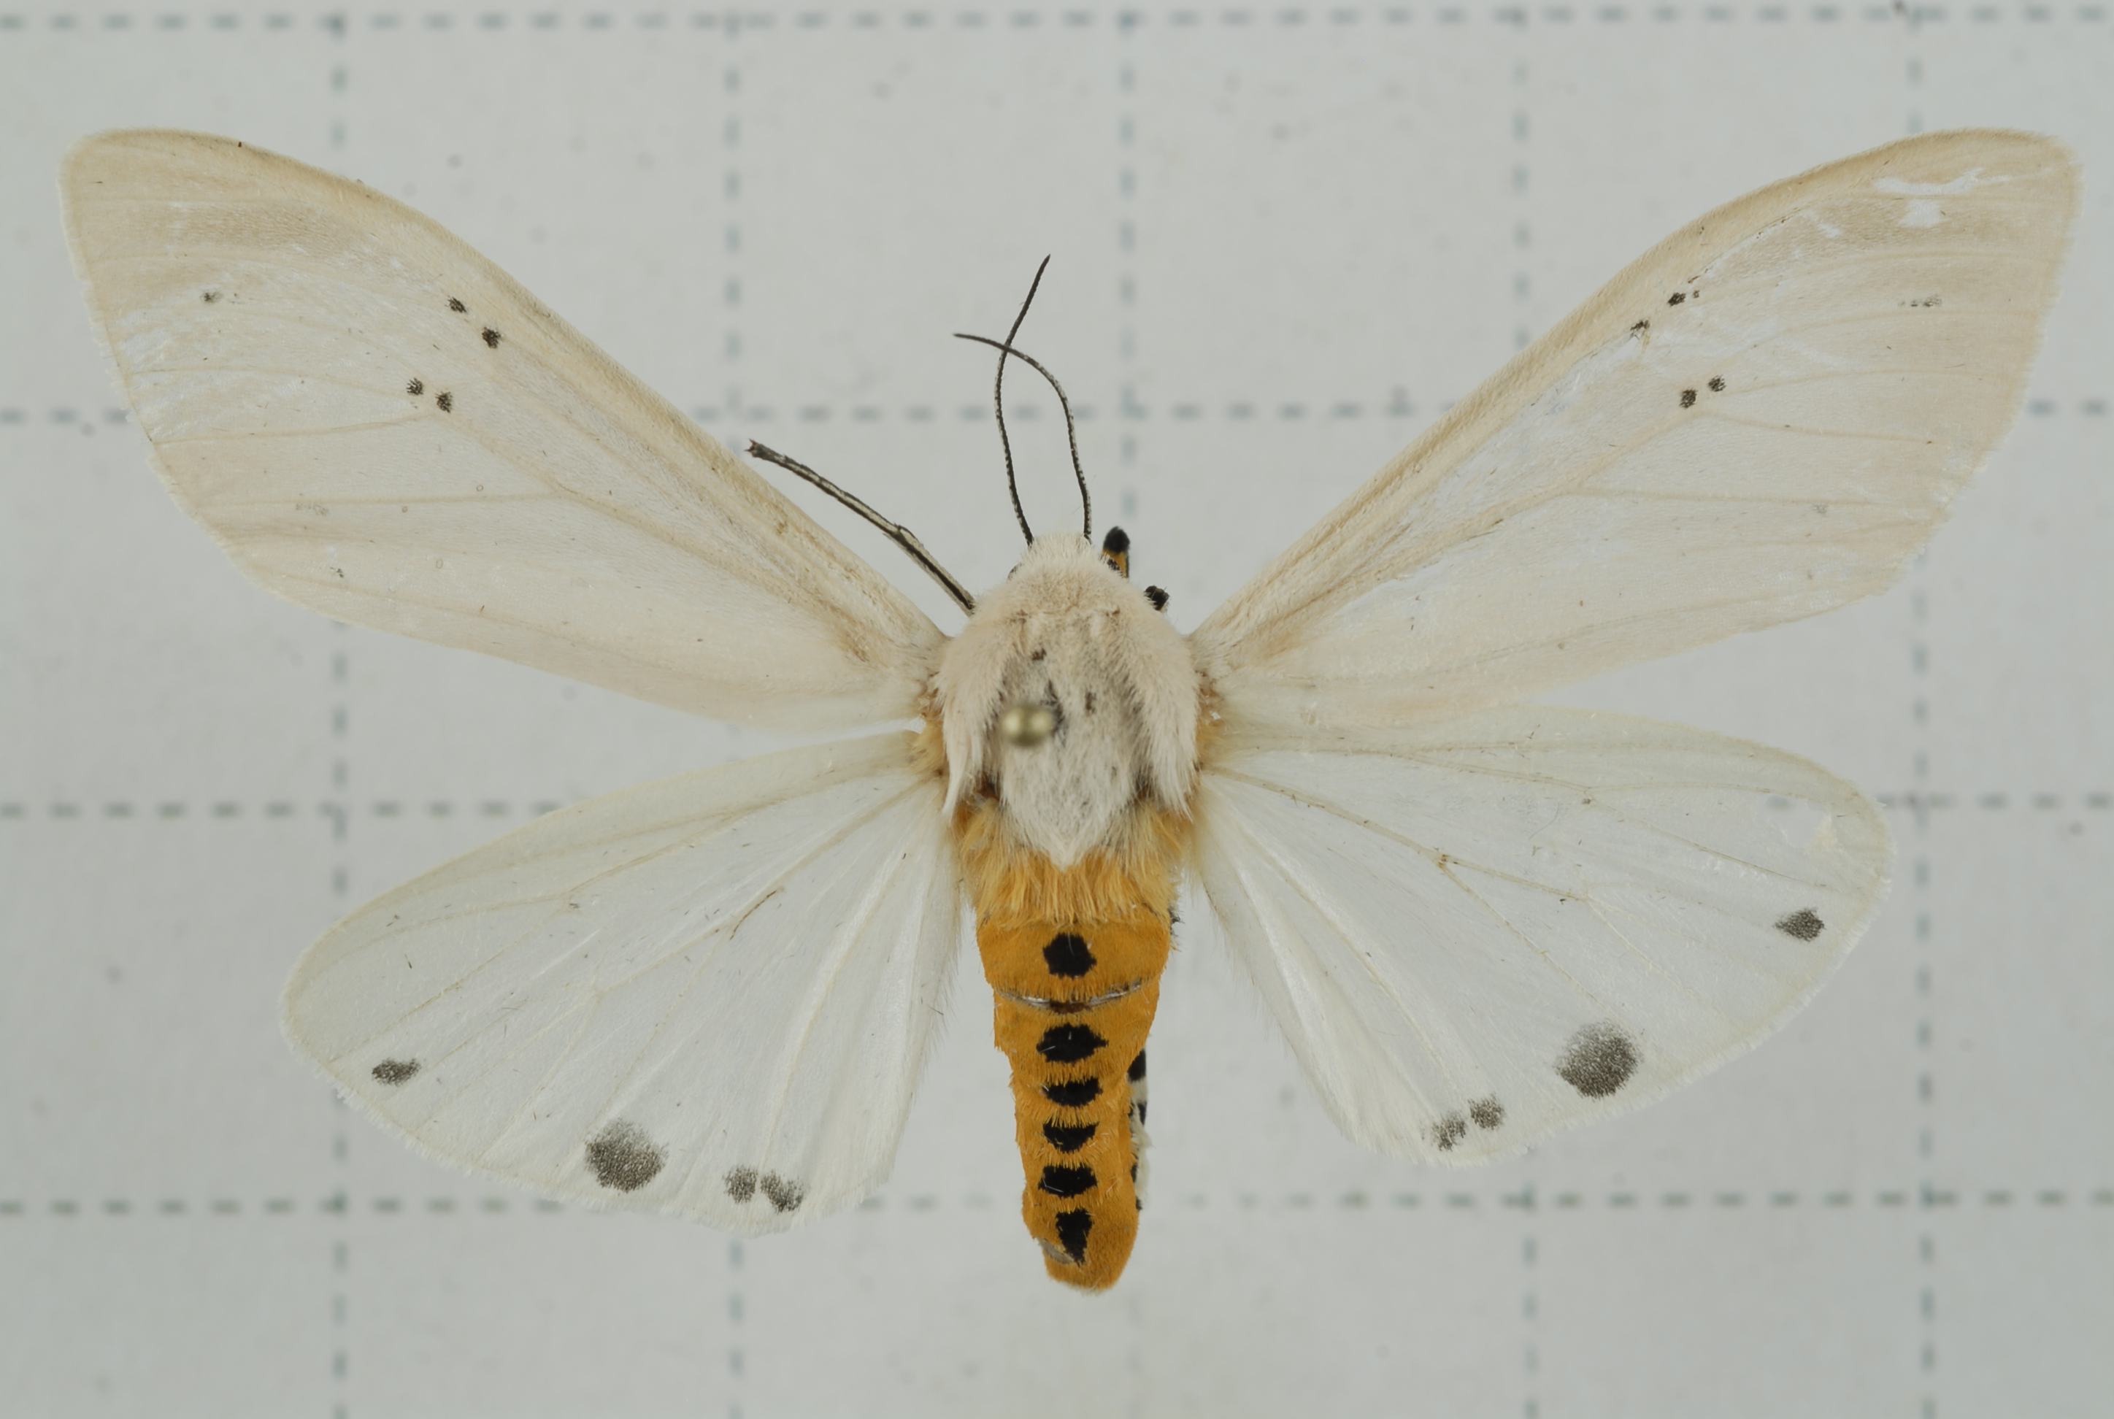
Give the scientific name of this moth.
Creatonotos transiens koni
